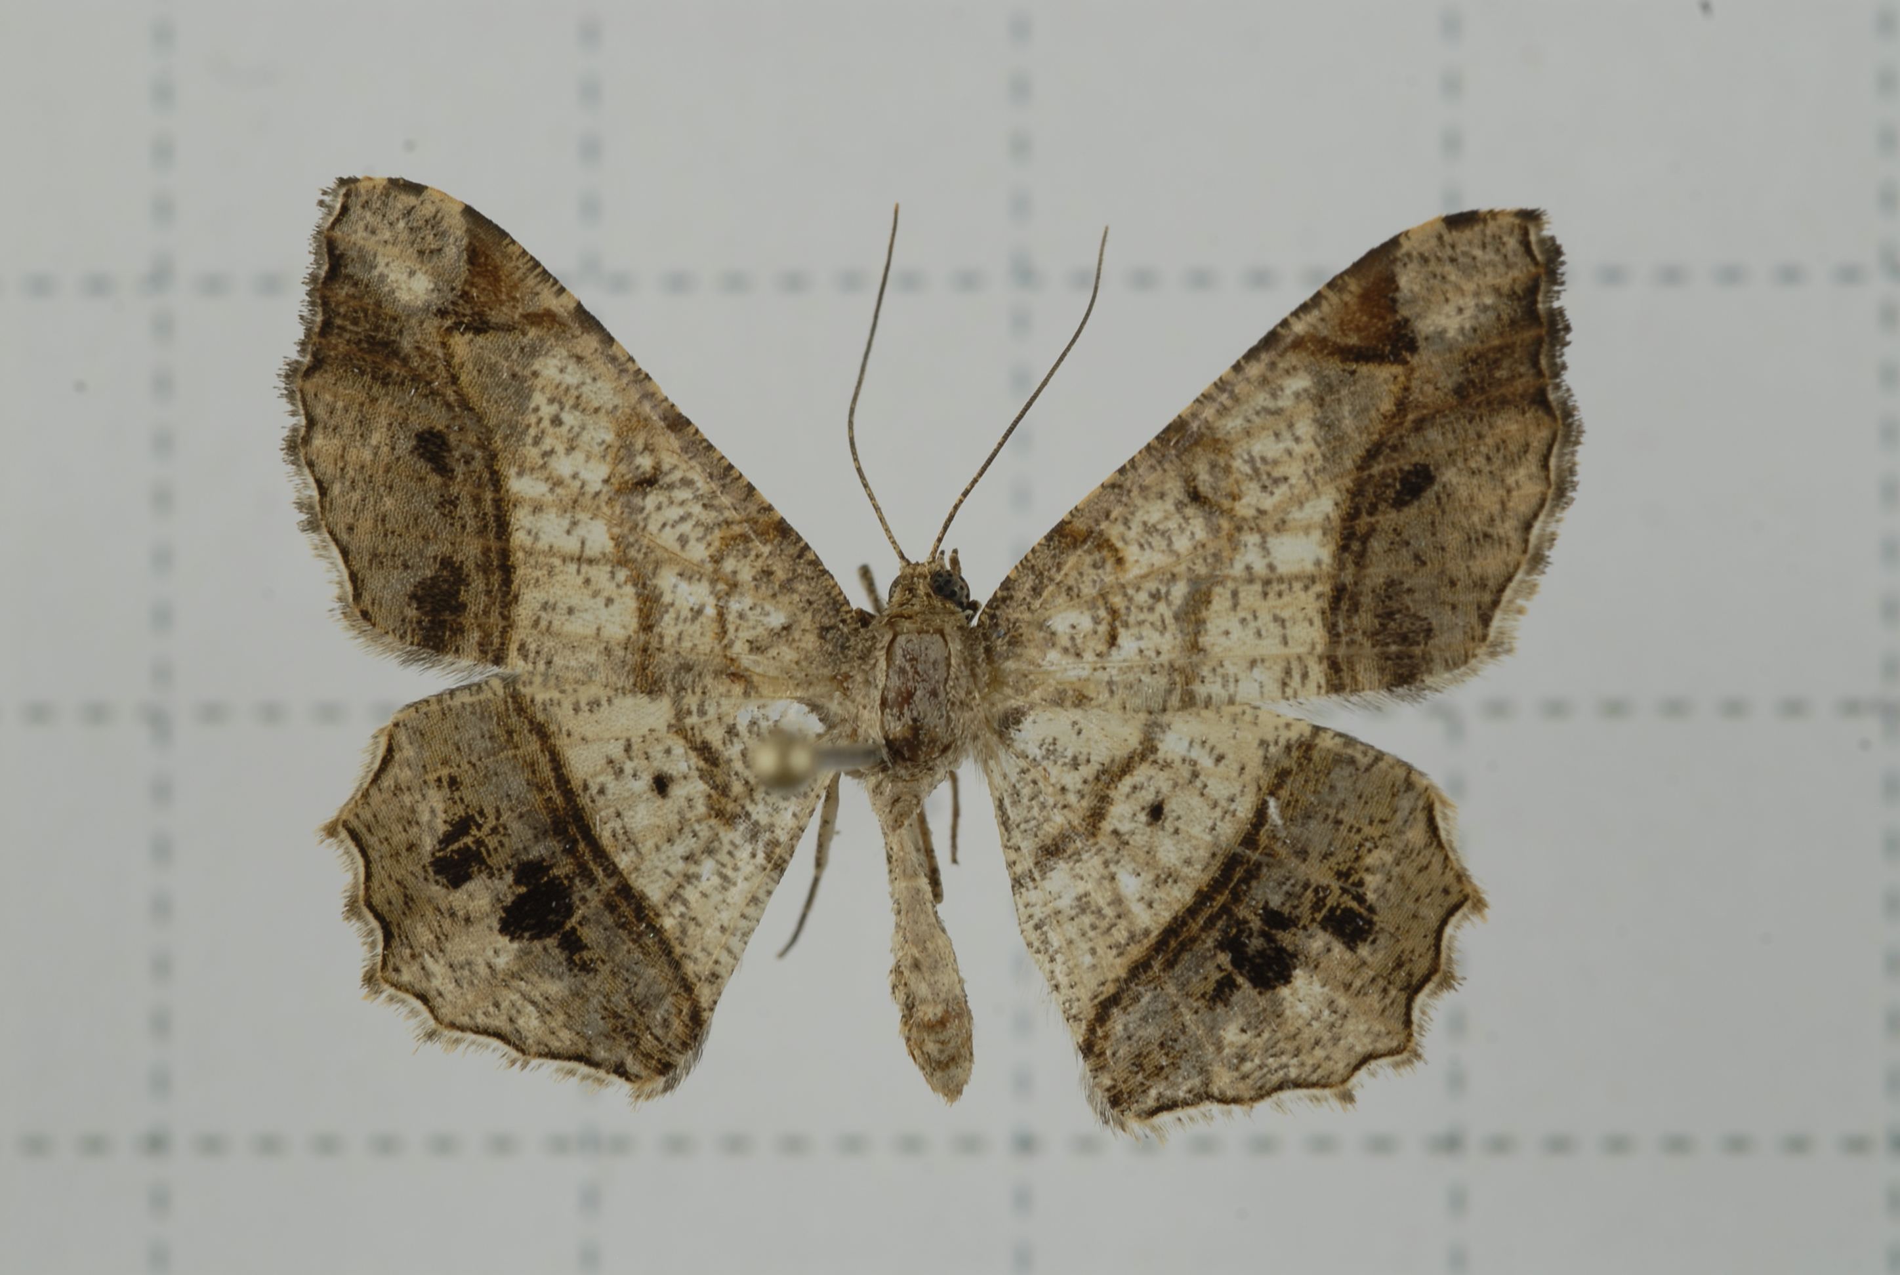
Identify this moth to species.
Chiasmia intermediaria
